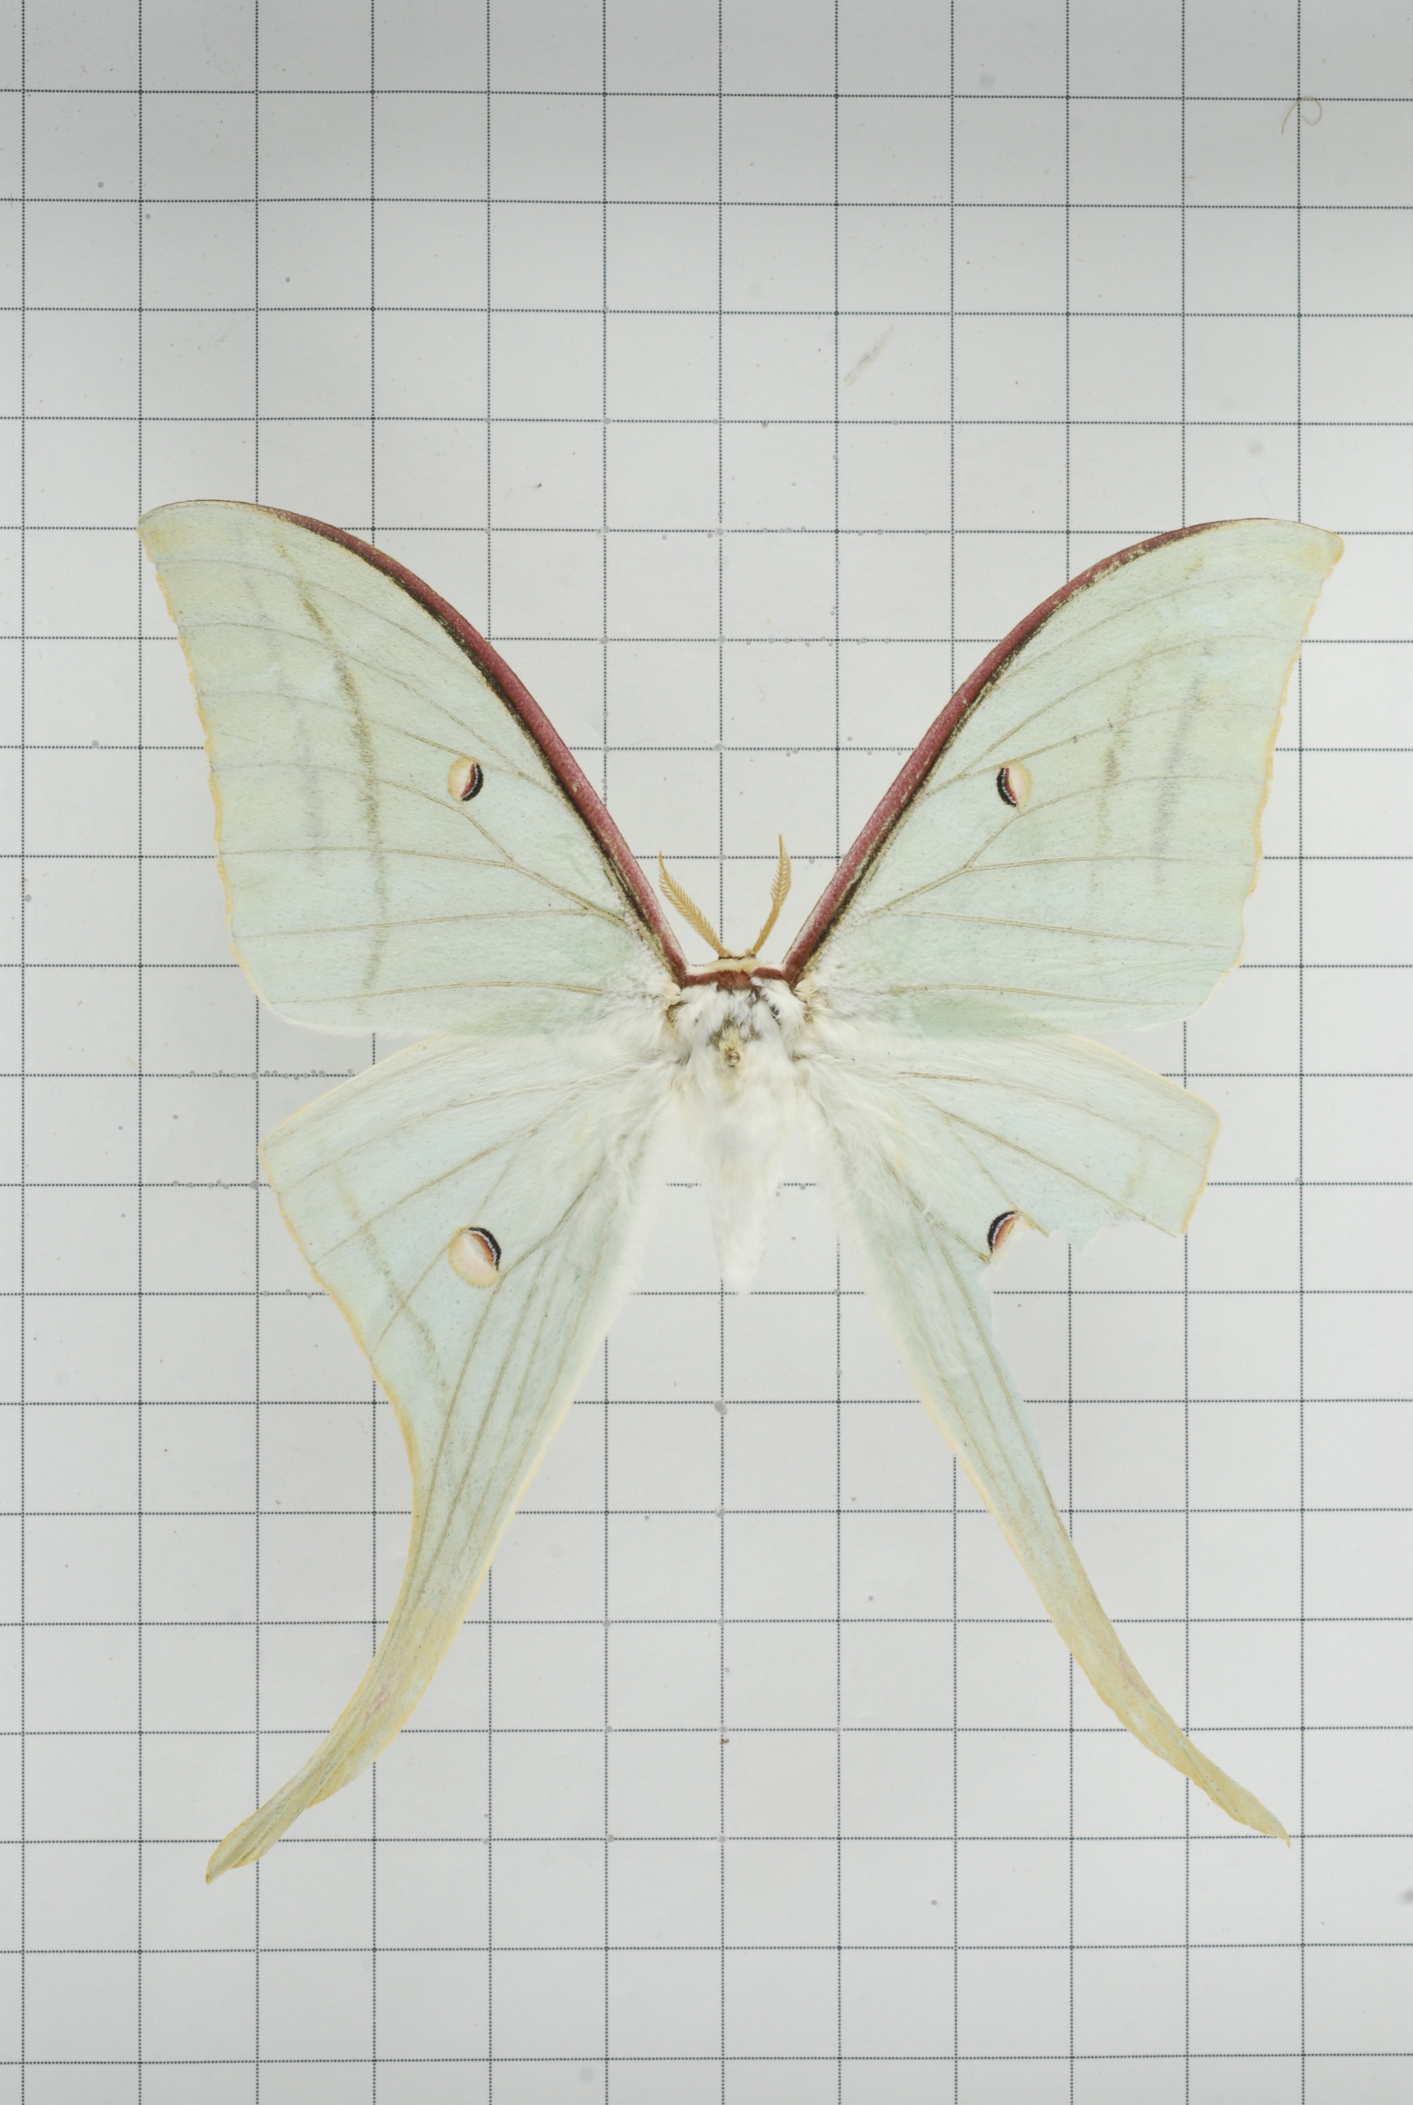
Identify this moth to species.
Actias ningpoana ningtaiwana
